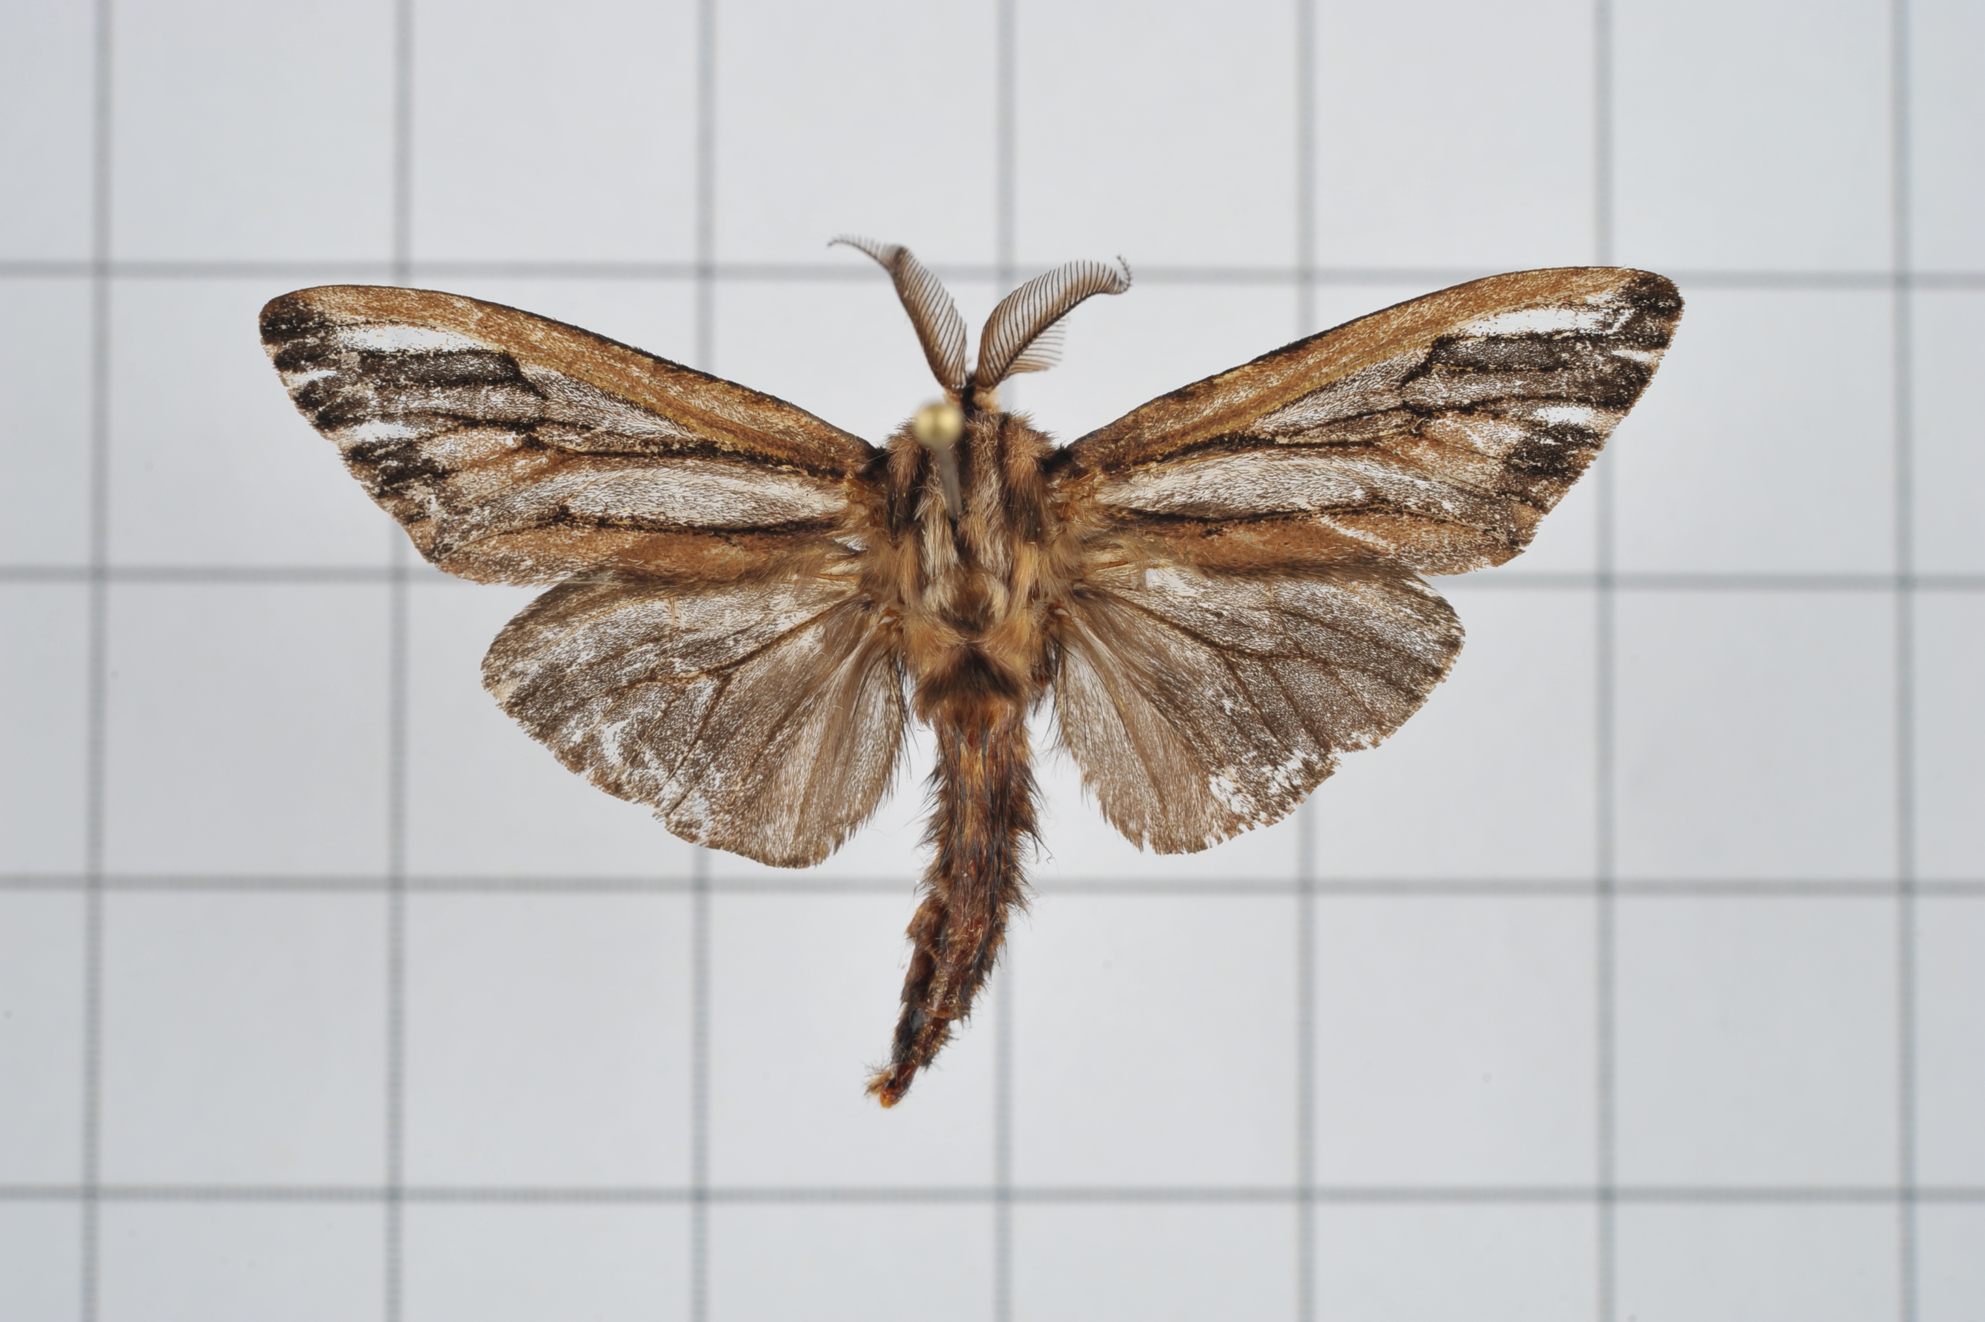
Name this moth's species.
Eumeta variegata
